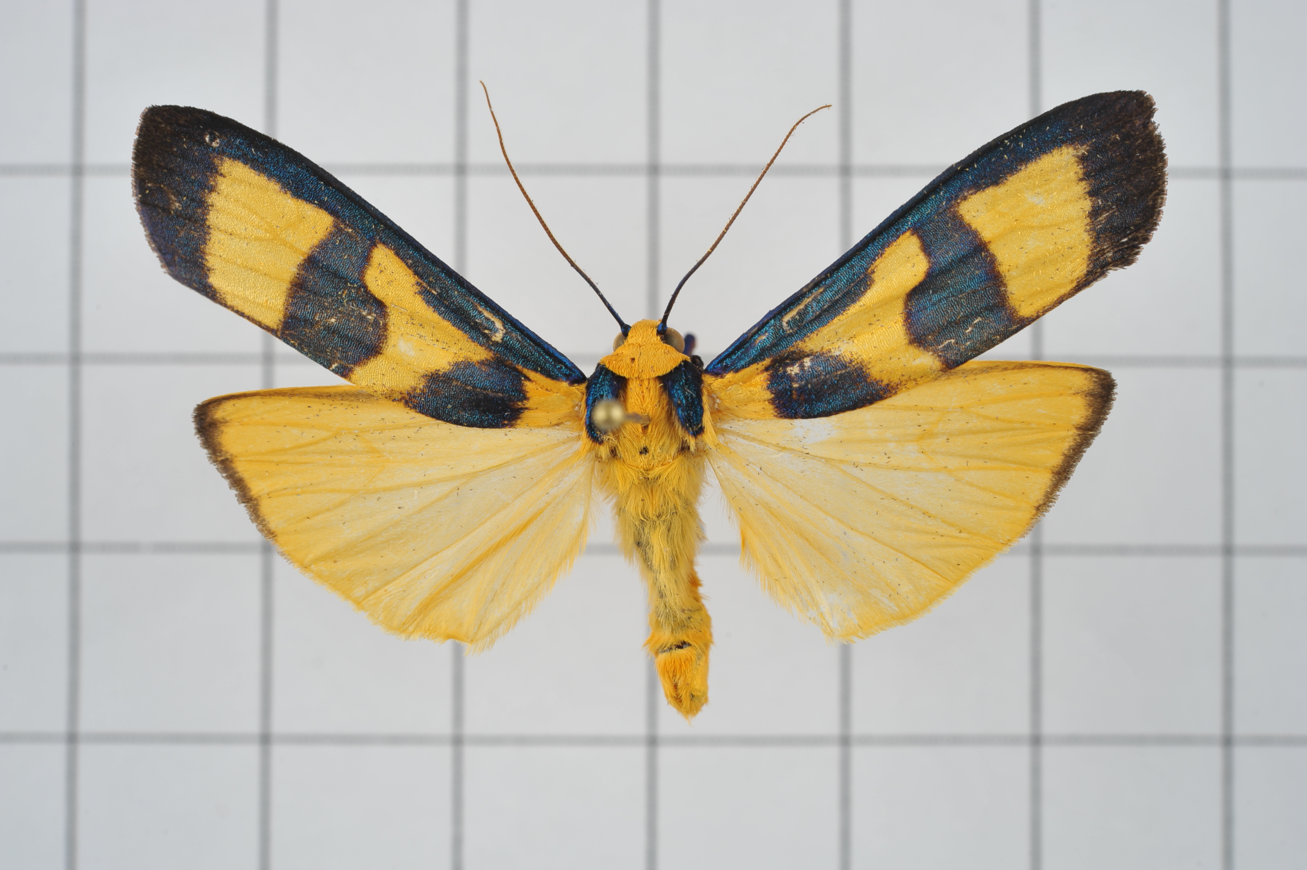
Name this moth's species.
Chrysaeglia magnifica
